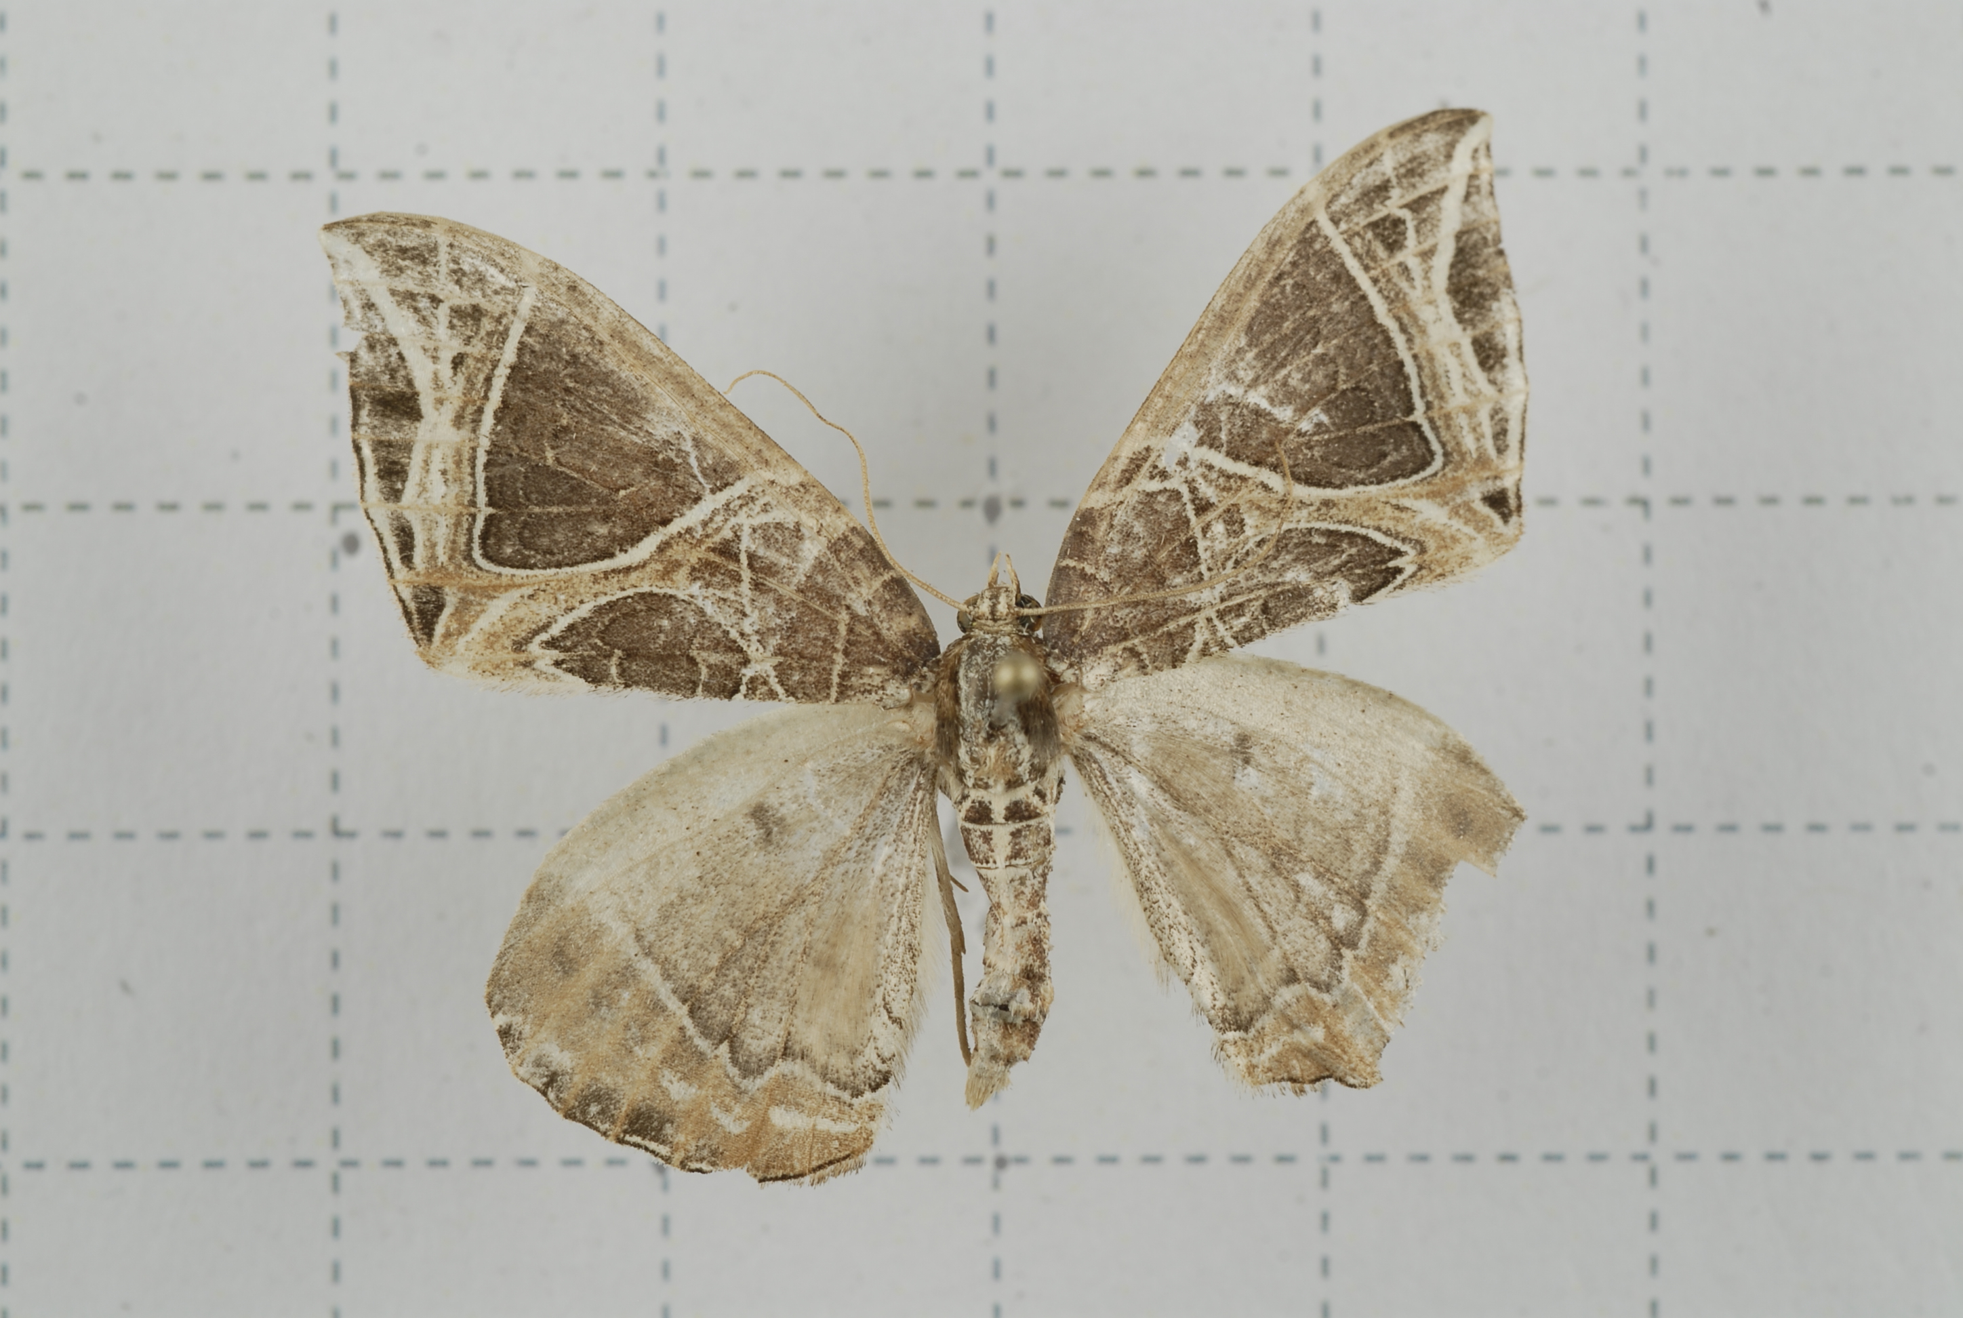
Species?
Ecliptopera rectilinea kanshinensis
